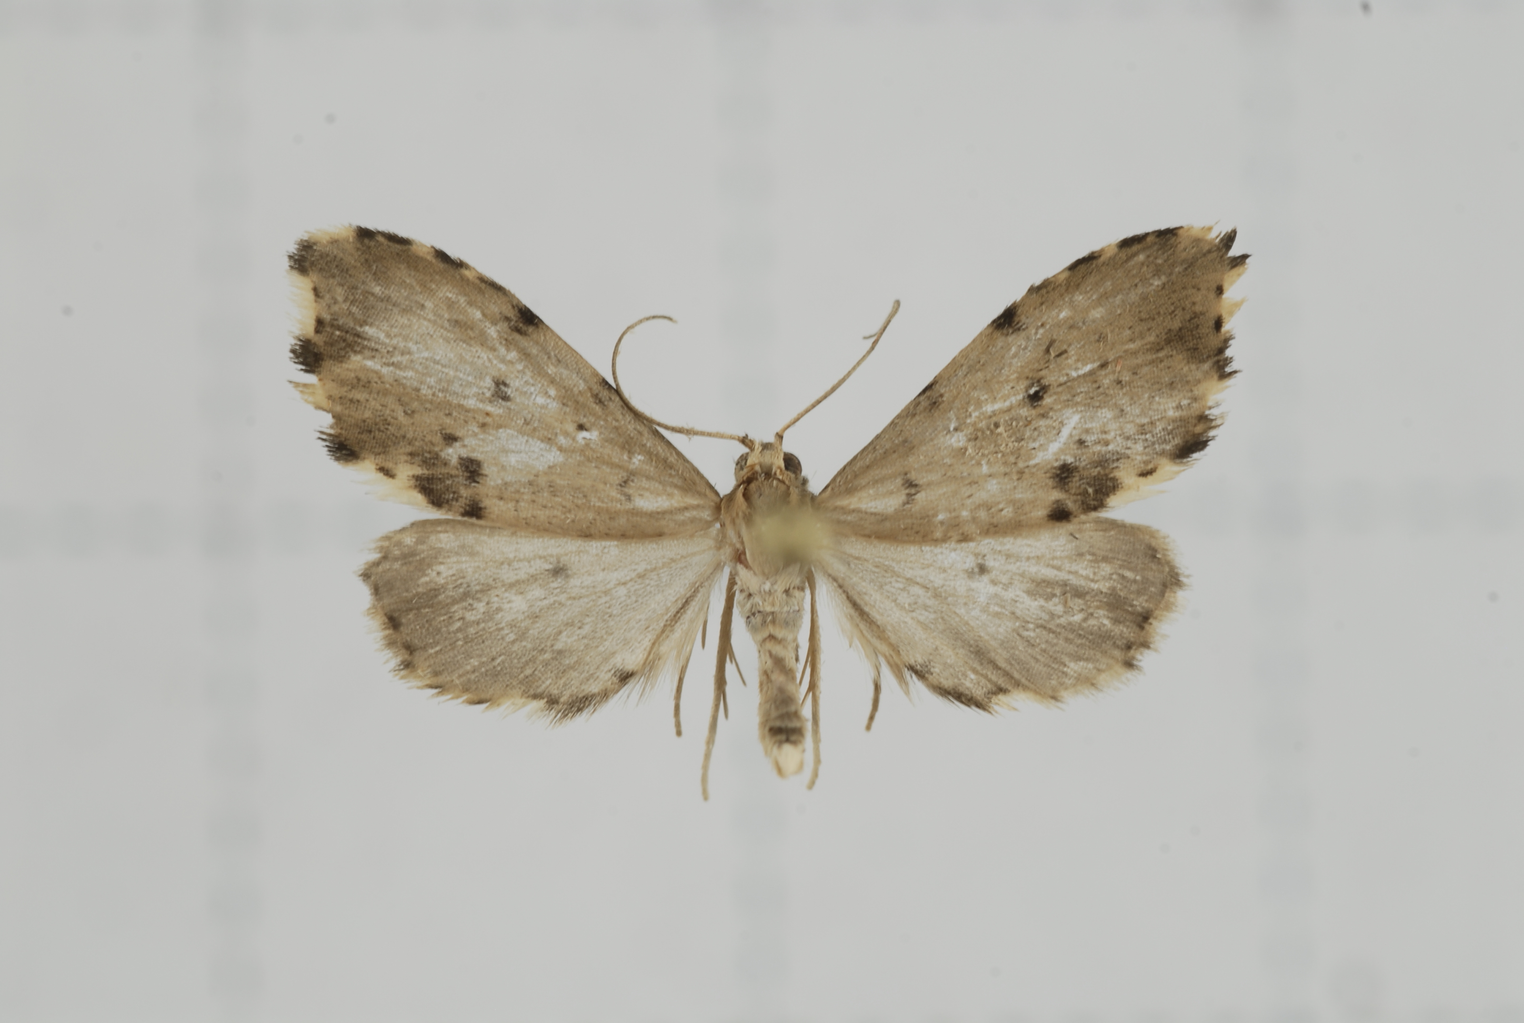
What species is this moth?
Metaemene hampsoni
